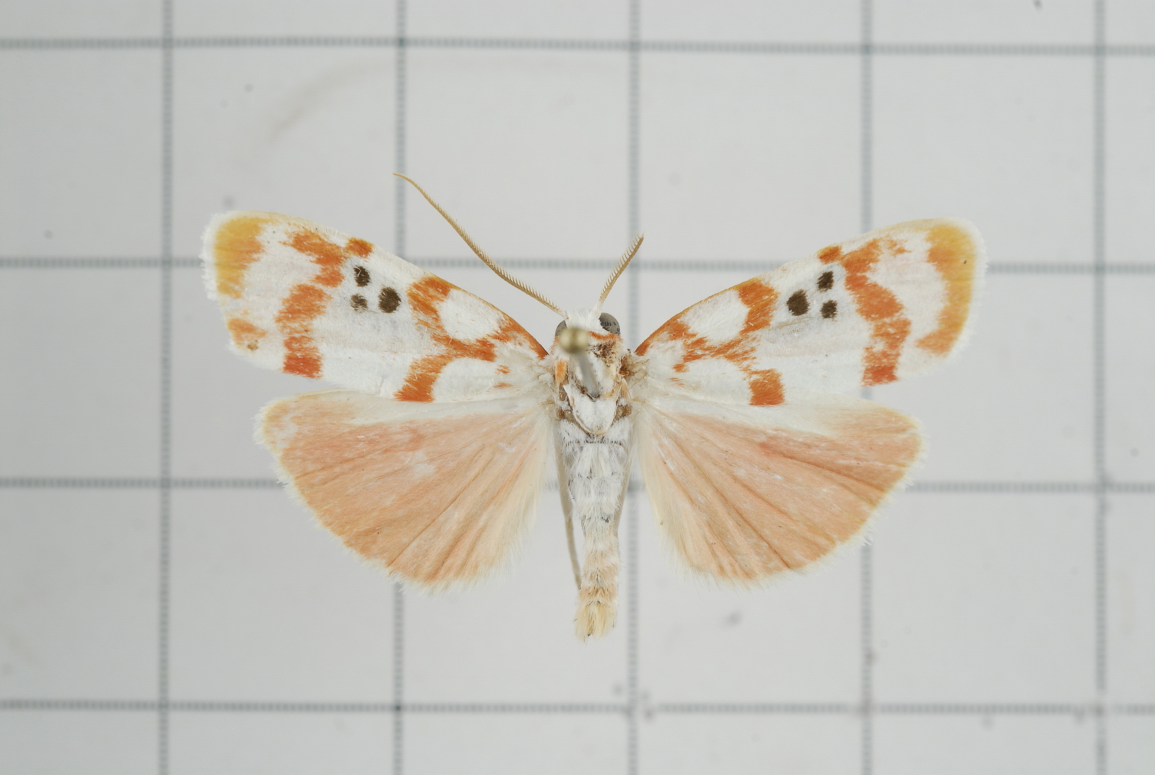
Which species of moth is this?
Cyana formosana
